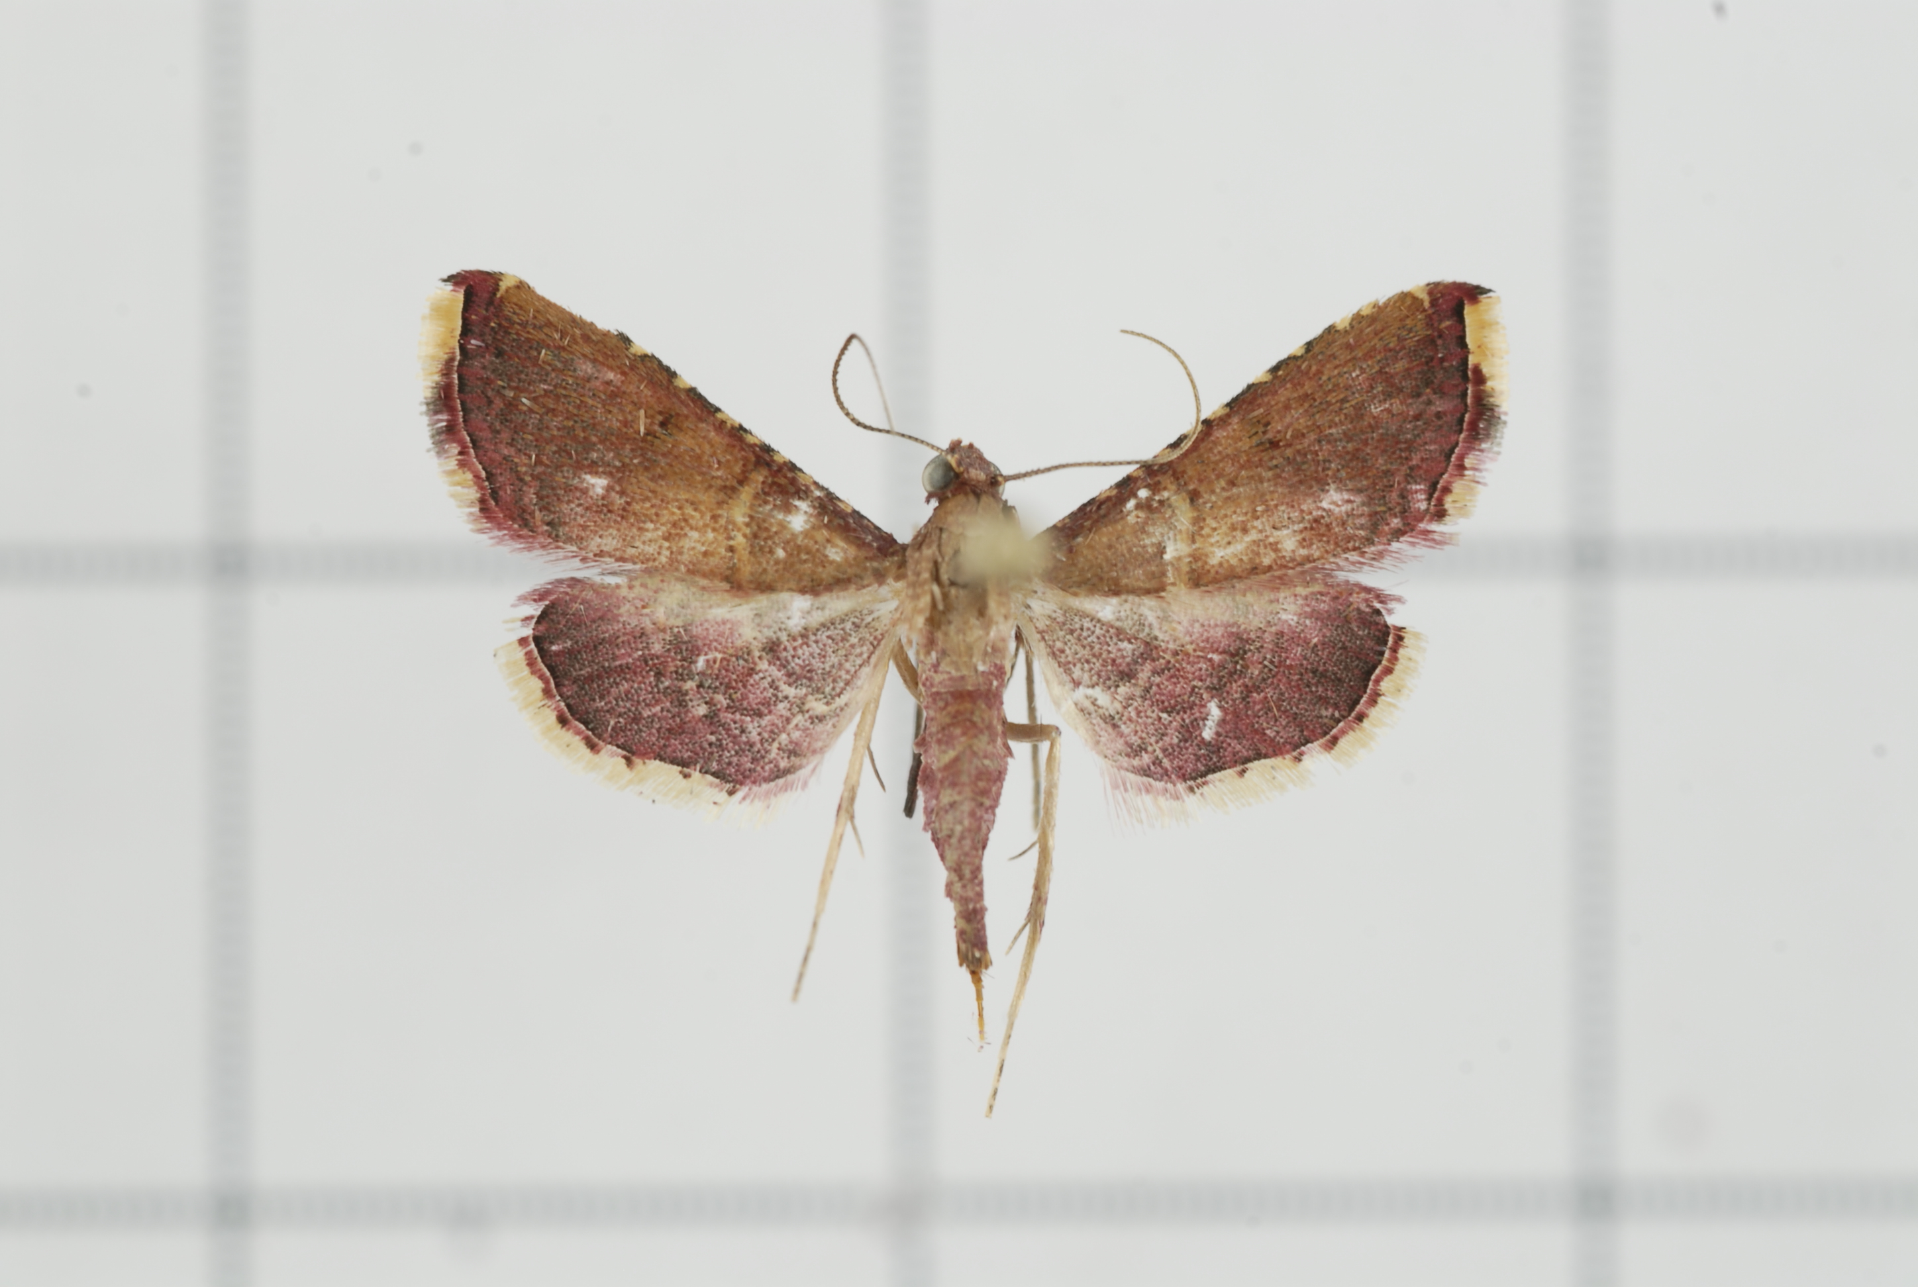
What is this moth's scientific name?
Endotricha olivacealis
